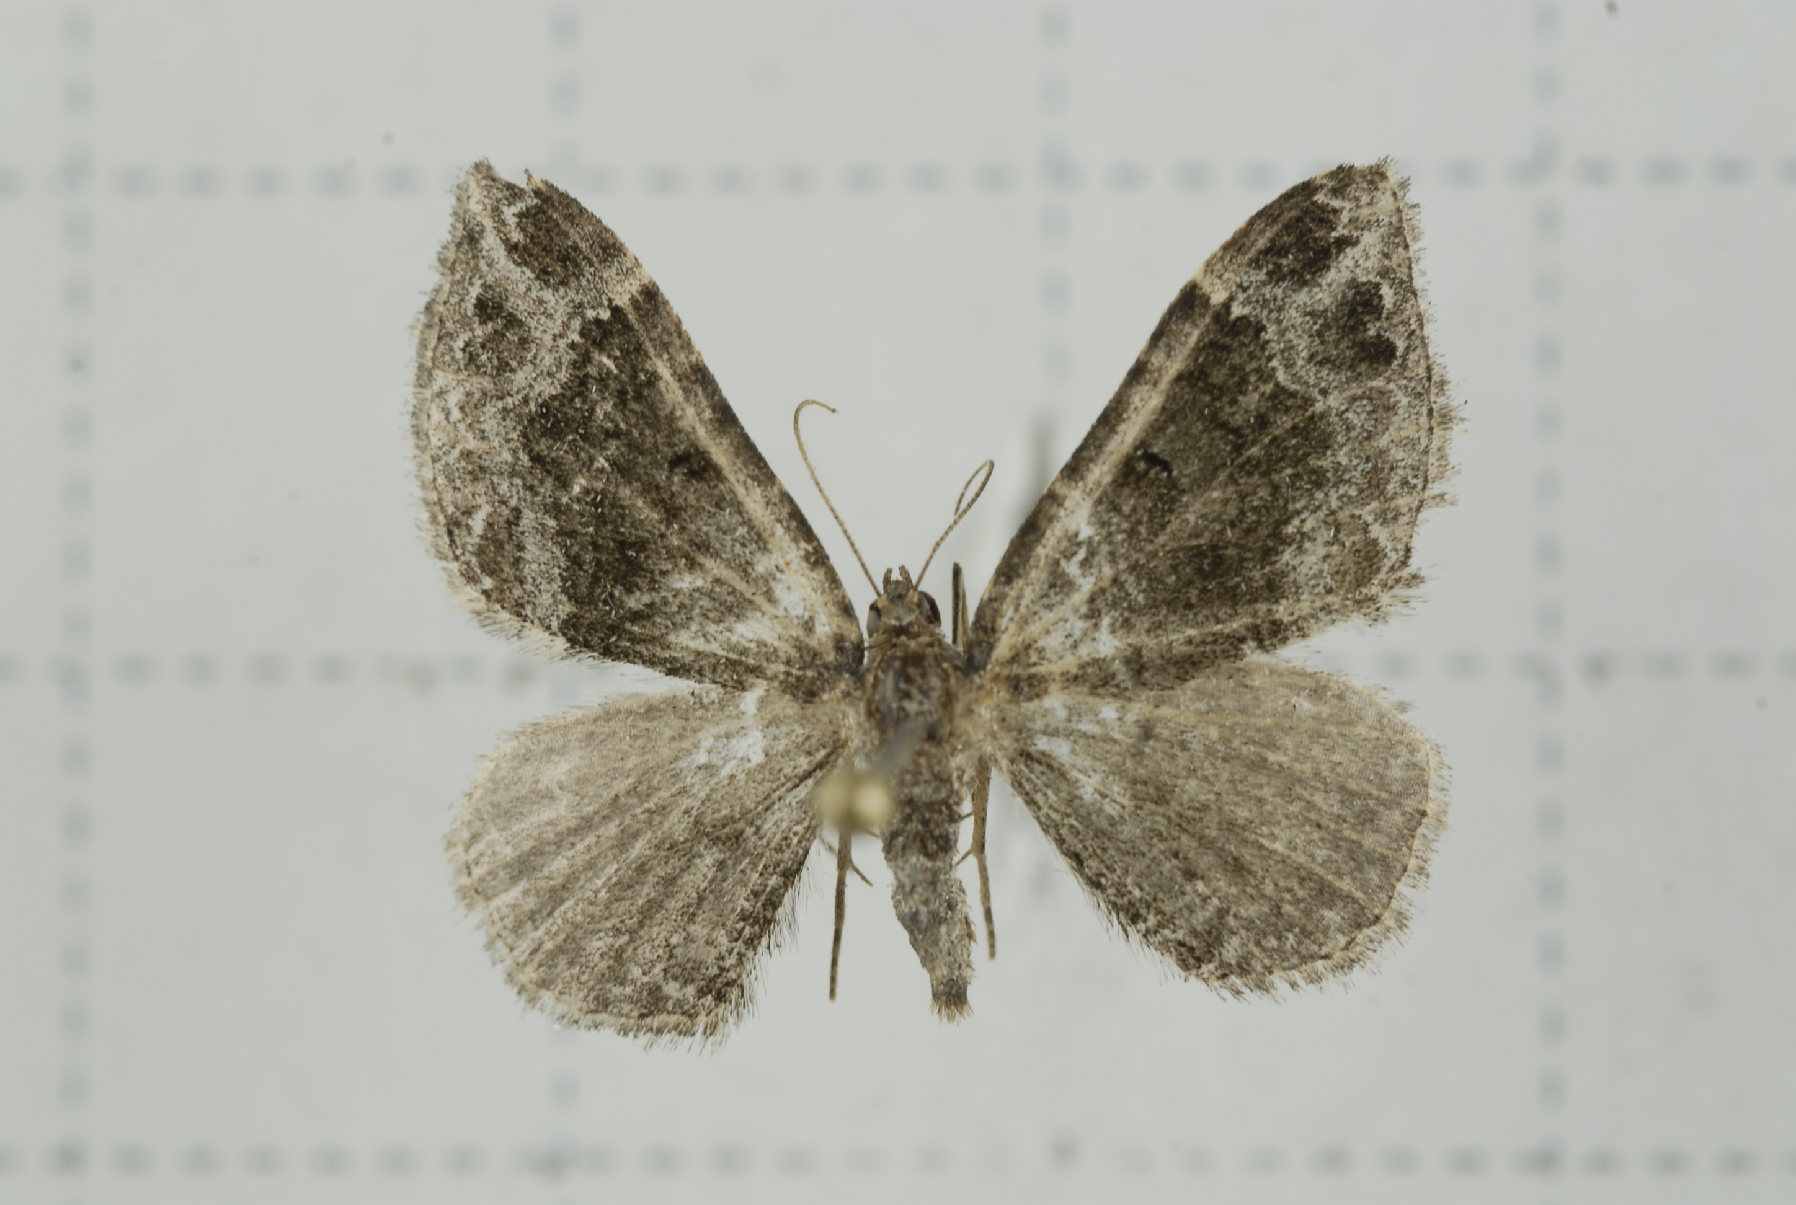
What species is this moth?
Xanthorhoe saturata
